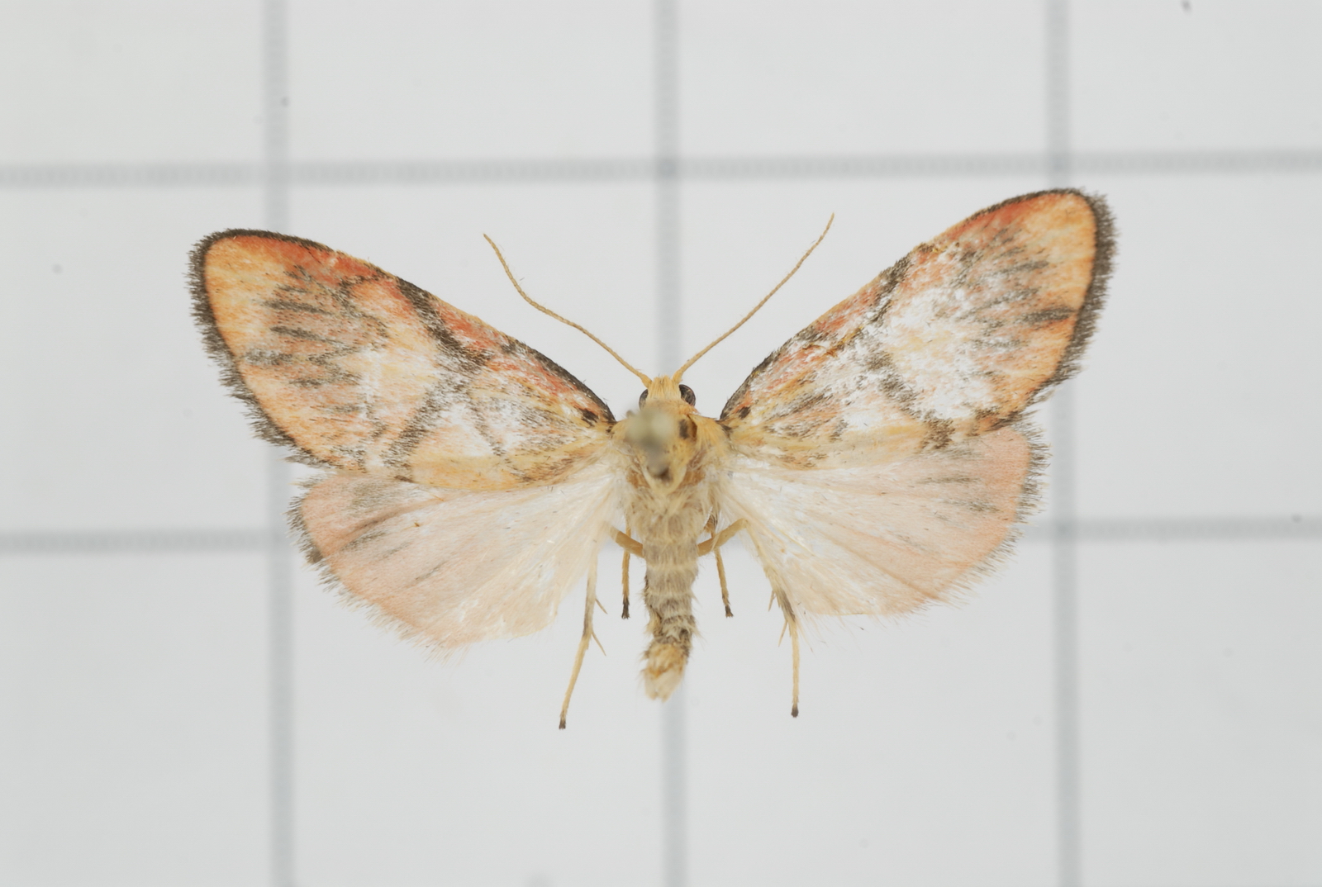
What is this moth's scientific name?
Ovipennis connexa
